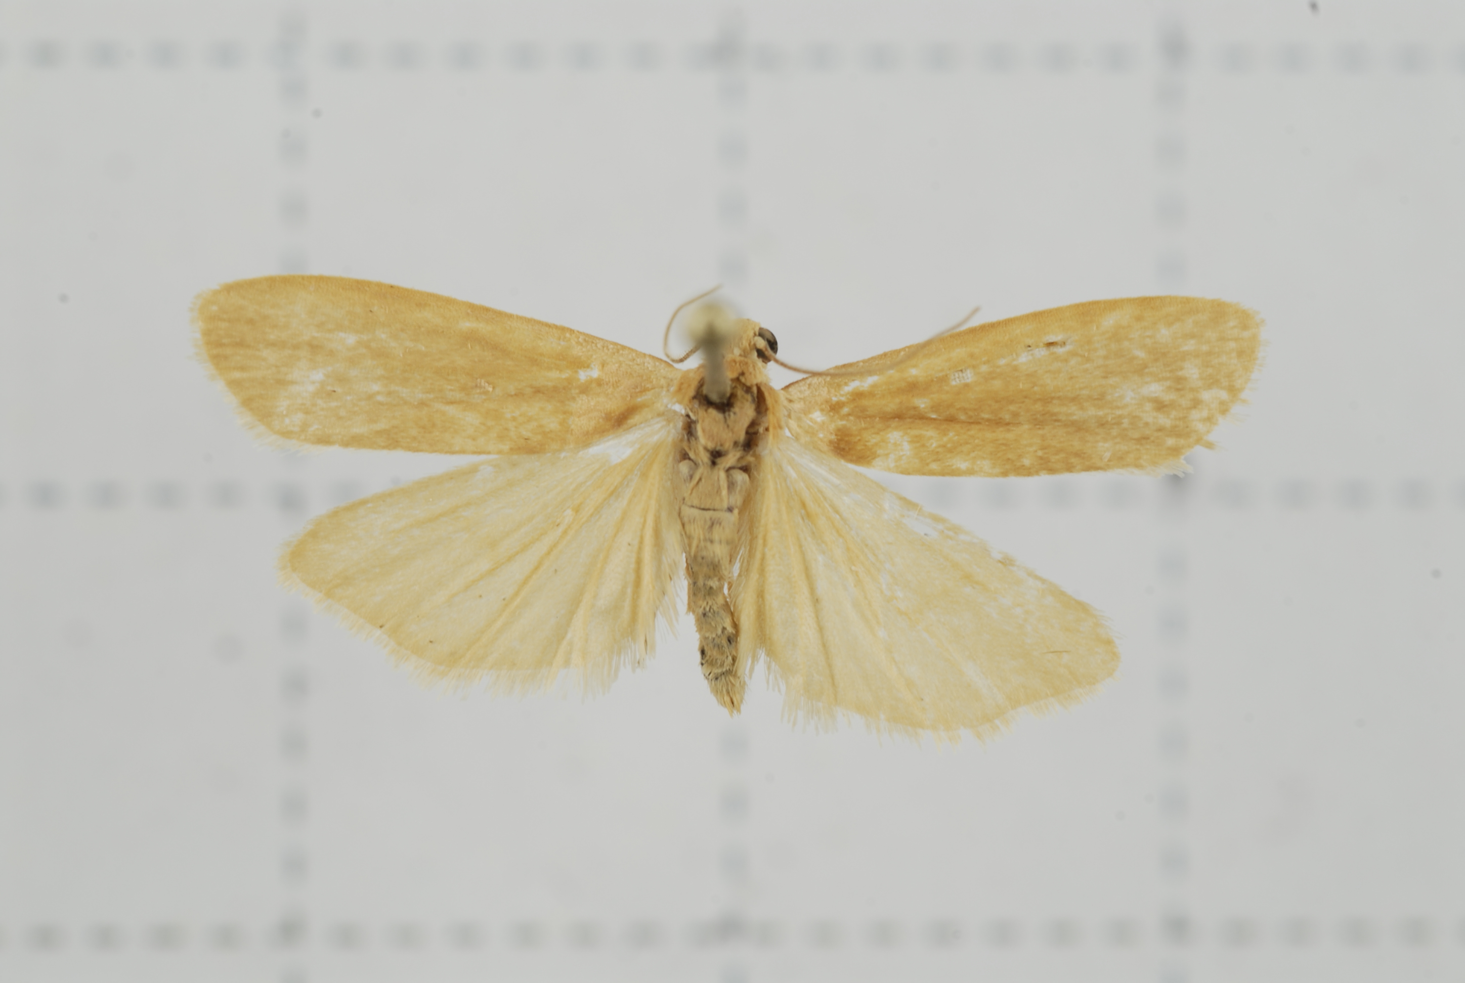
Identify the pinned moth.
Danielithosia immaculata
